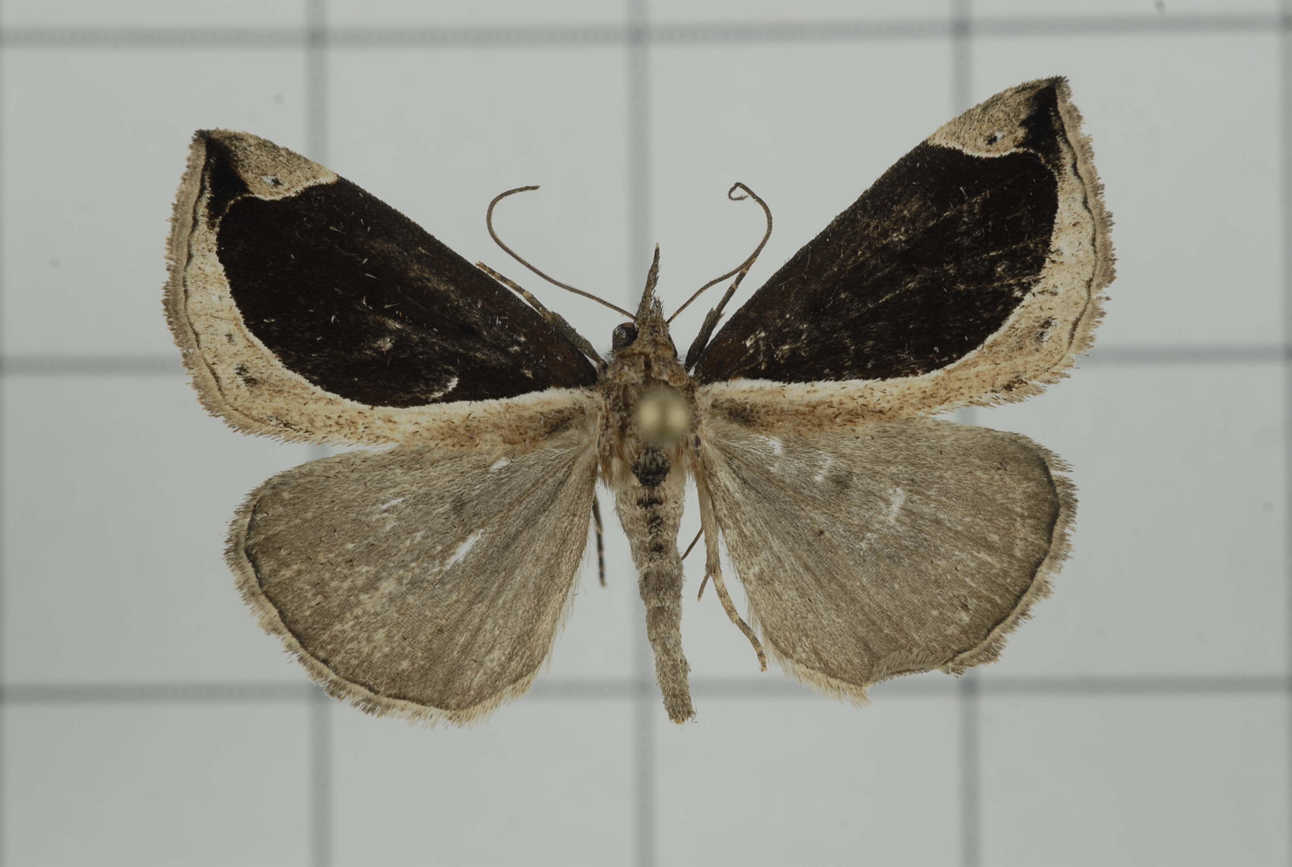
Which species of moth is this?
Hypena perspicua
